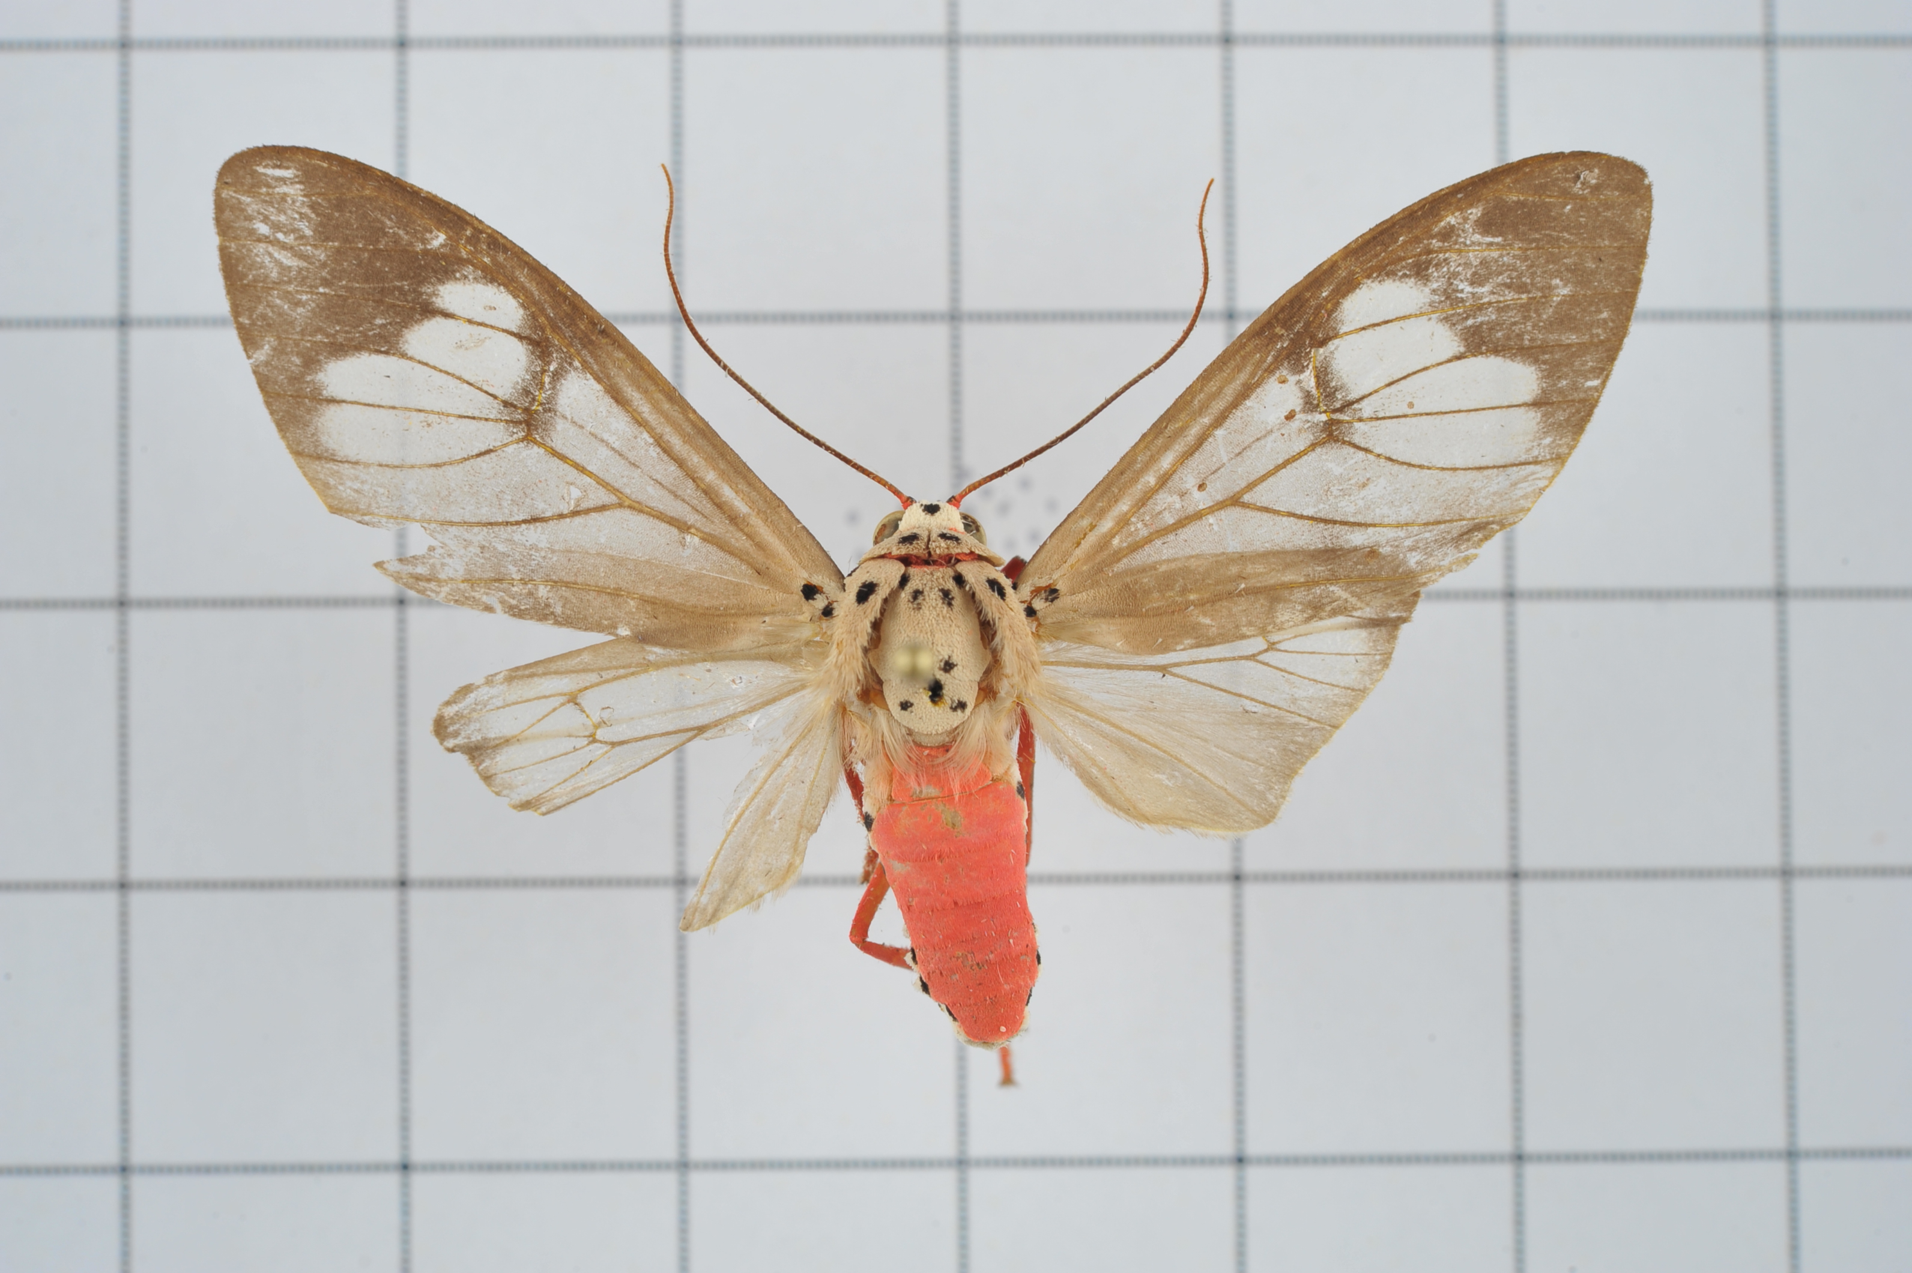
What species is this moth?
Amerila astreus
